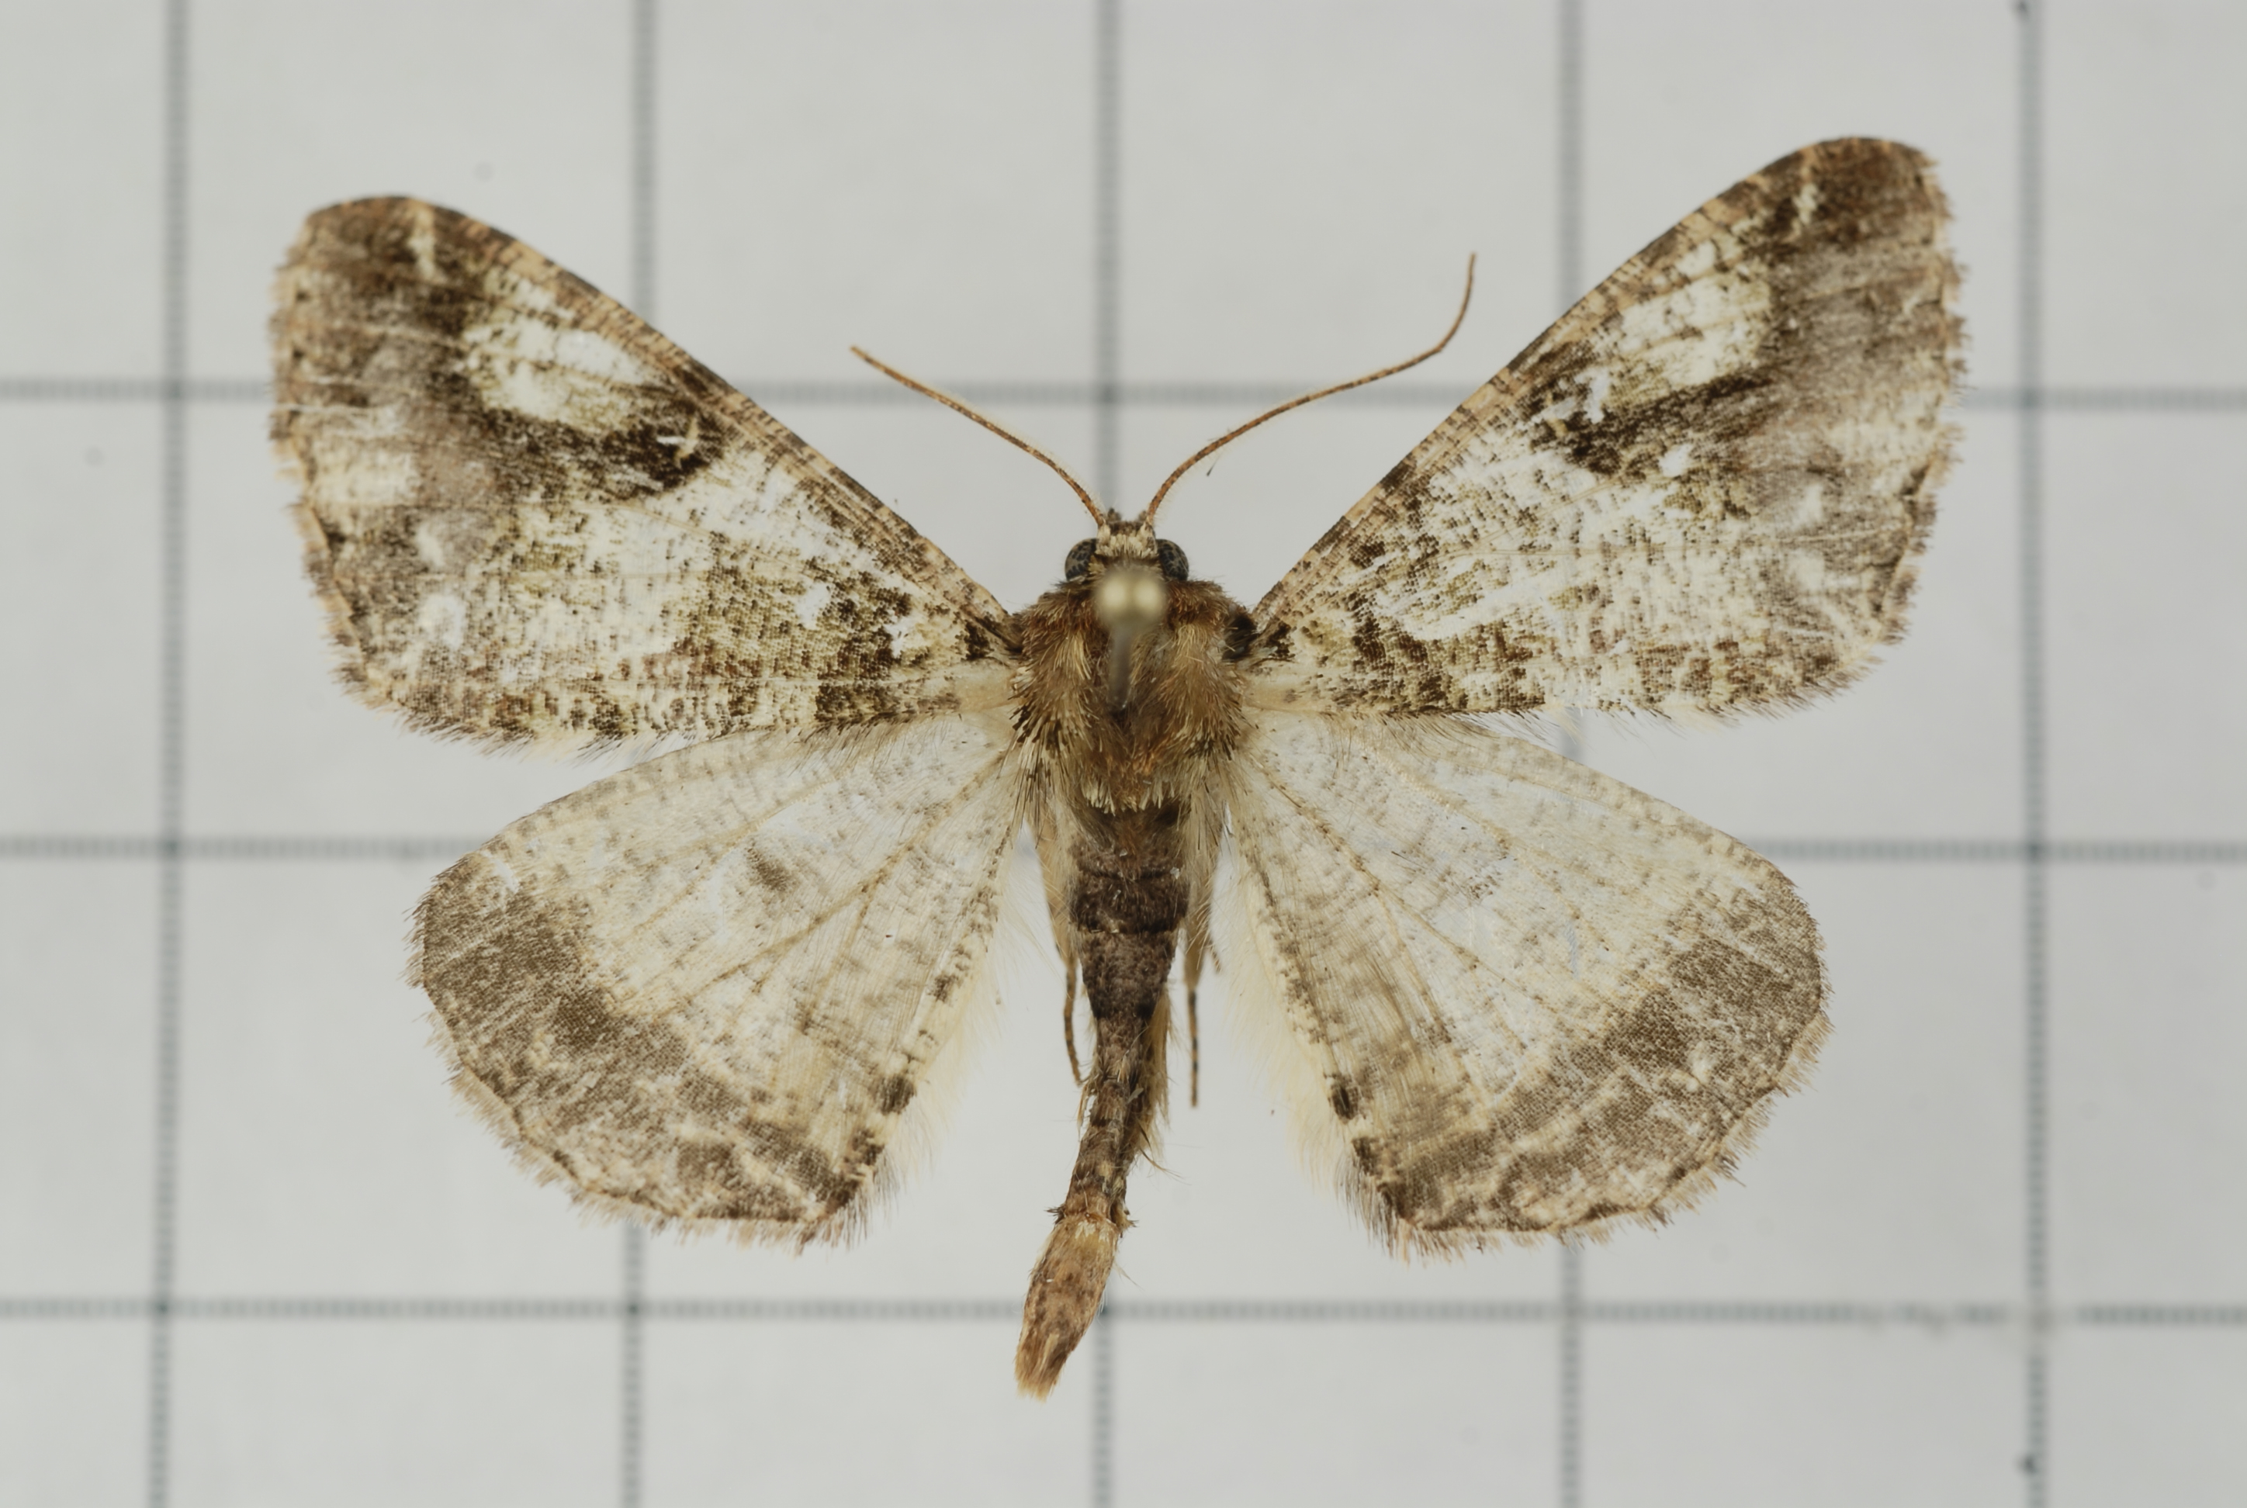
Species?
Gasterocome pannosaria orta
